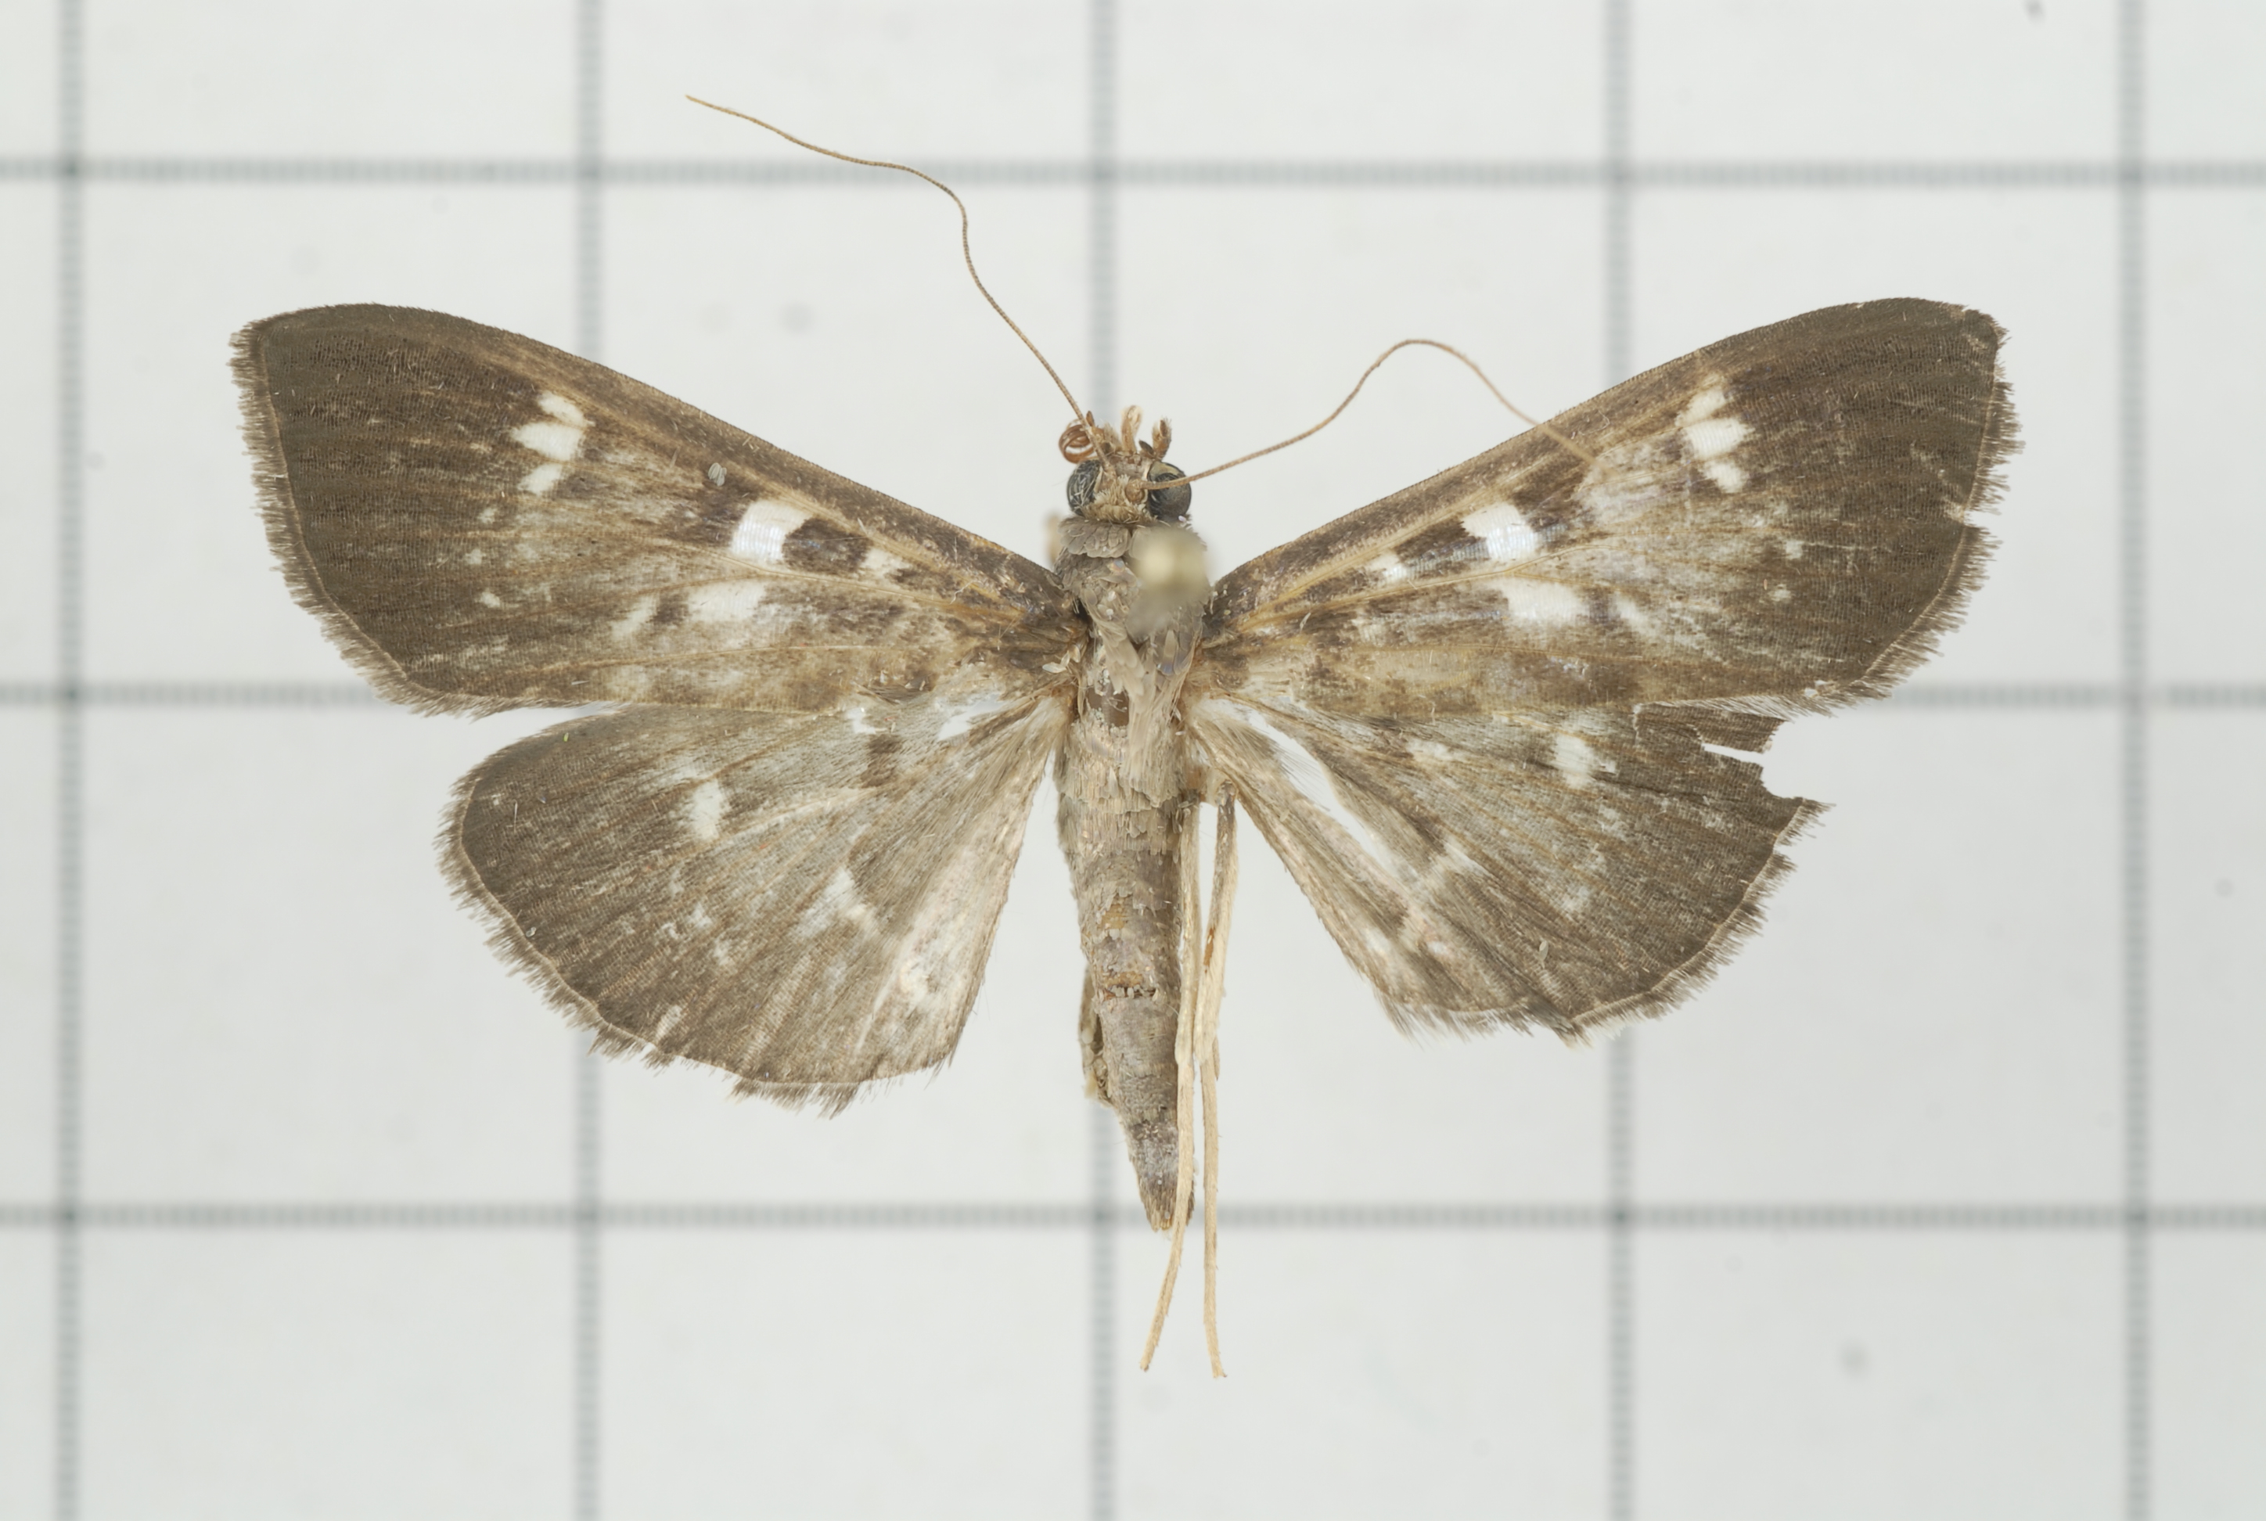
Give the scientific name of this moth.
Prorodes mimica
